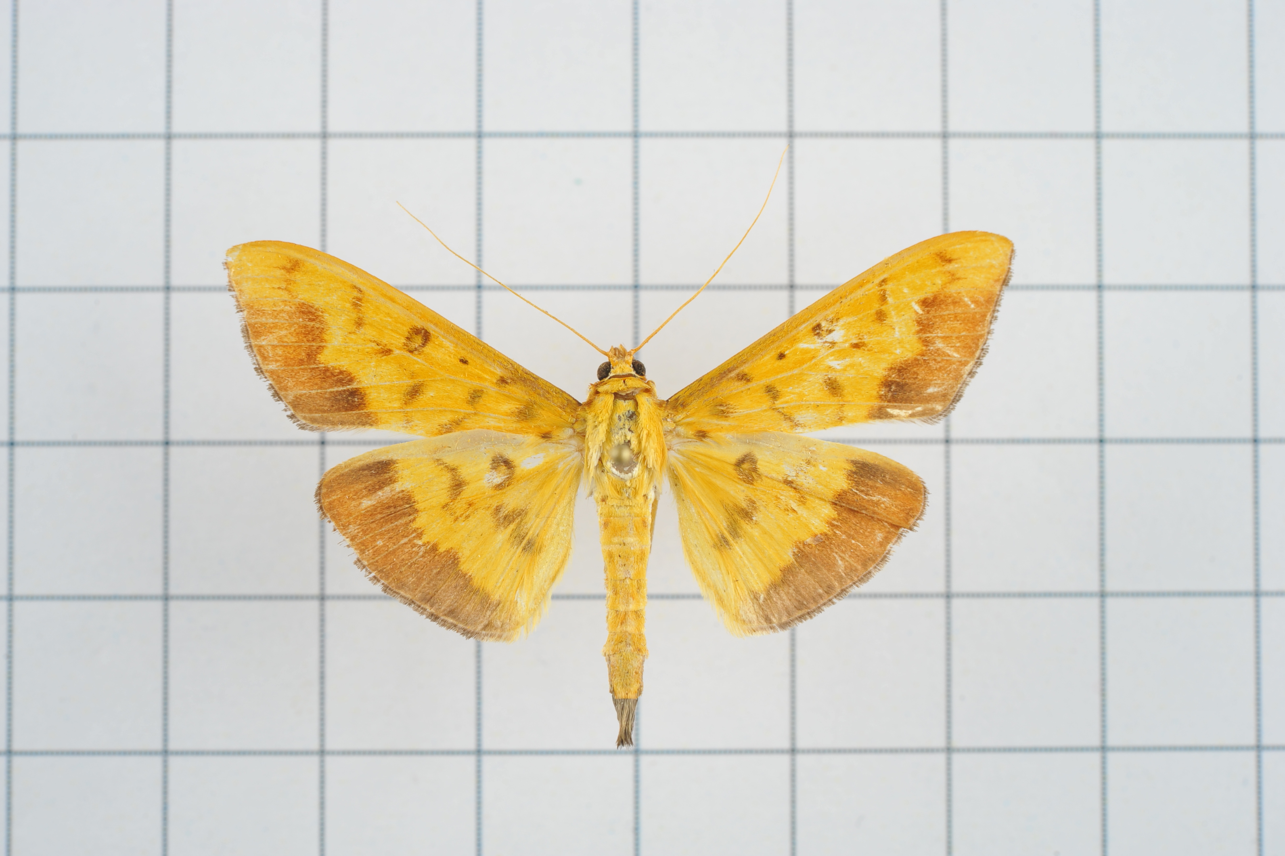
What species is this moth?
Botyodes asialis
